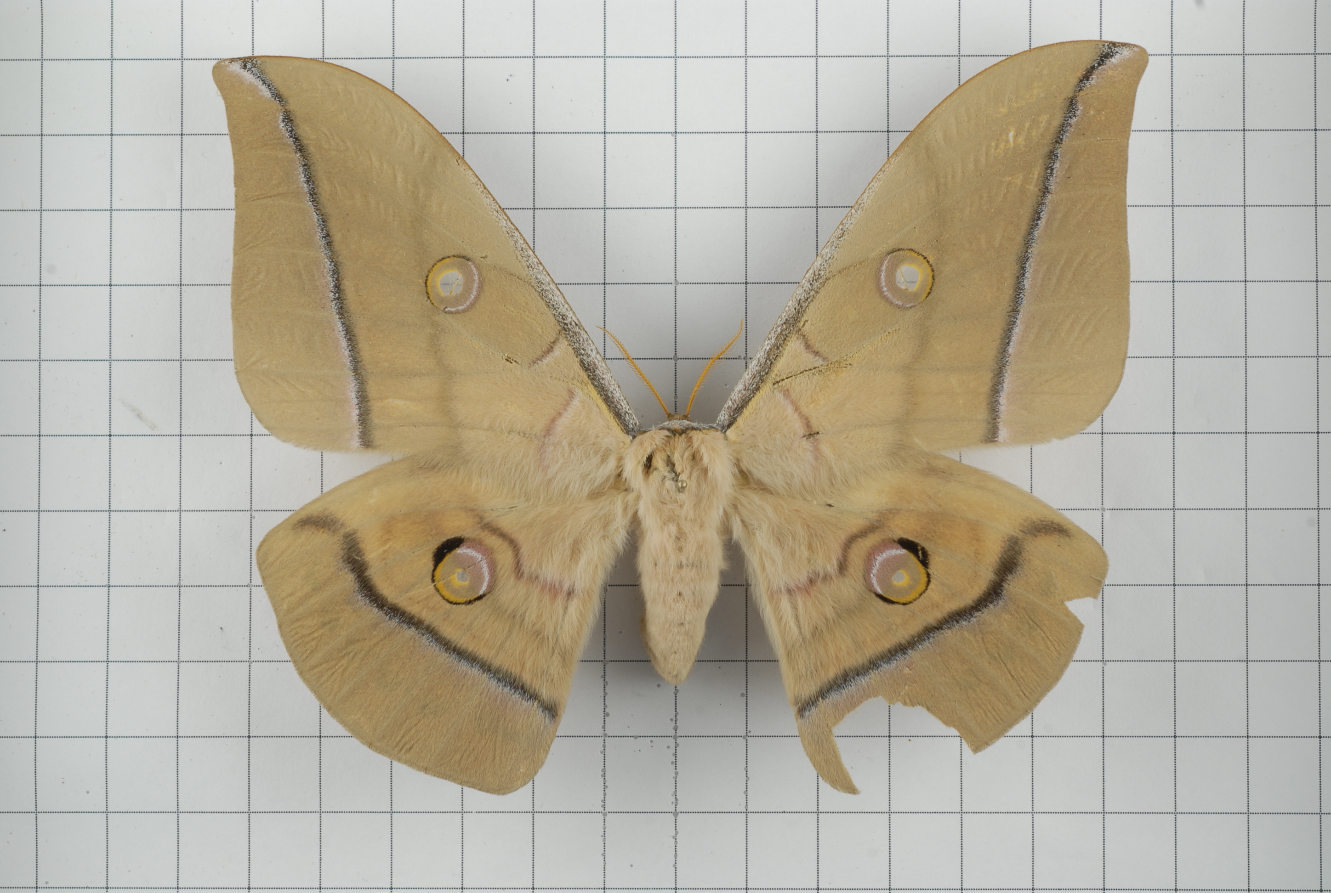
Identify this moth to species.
Antheraea pernyi
